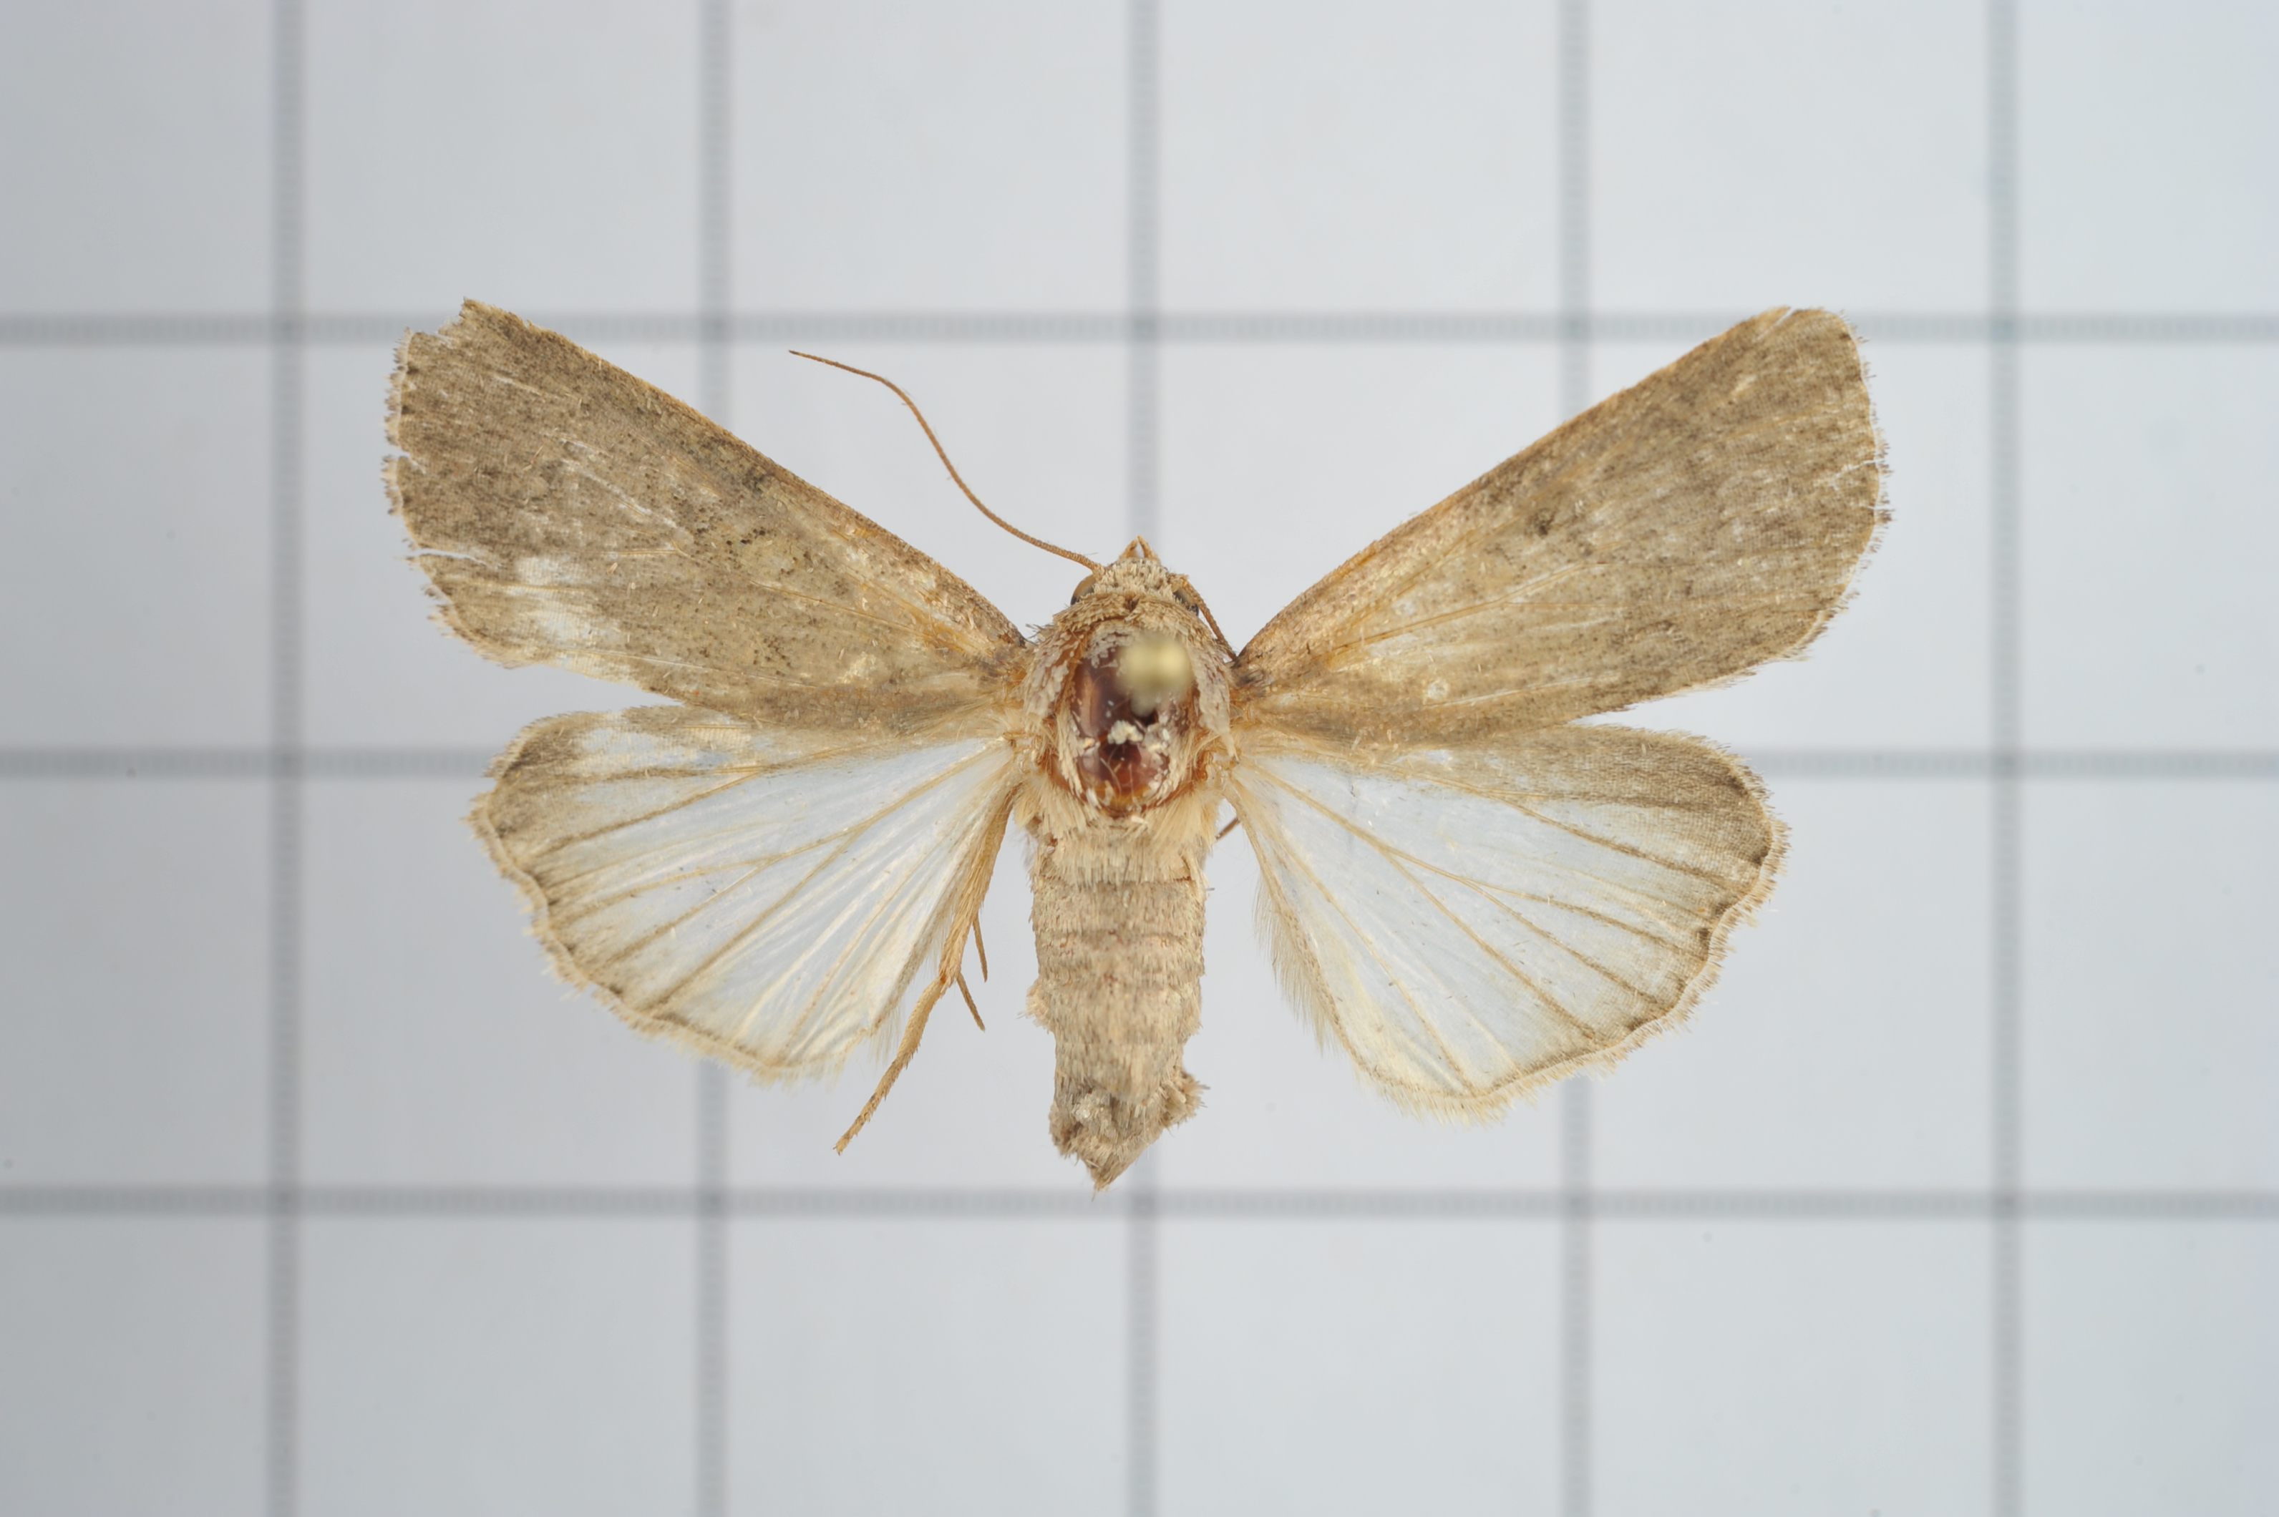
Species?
Spodoptera pecten
